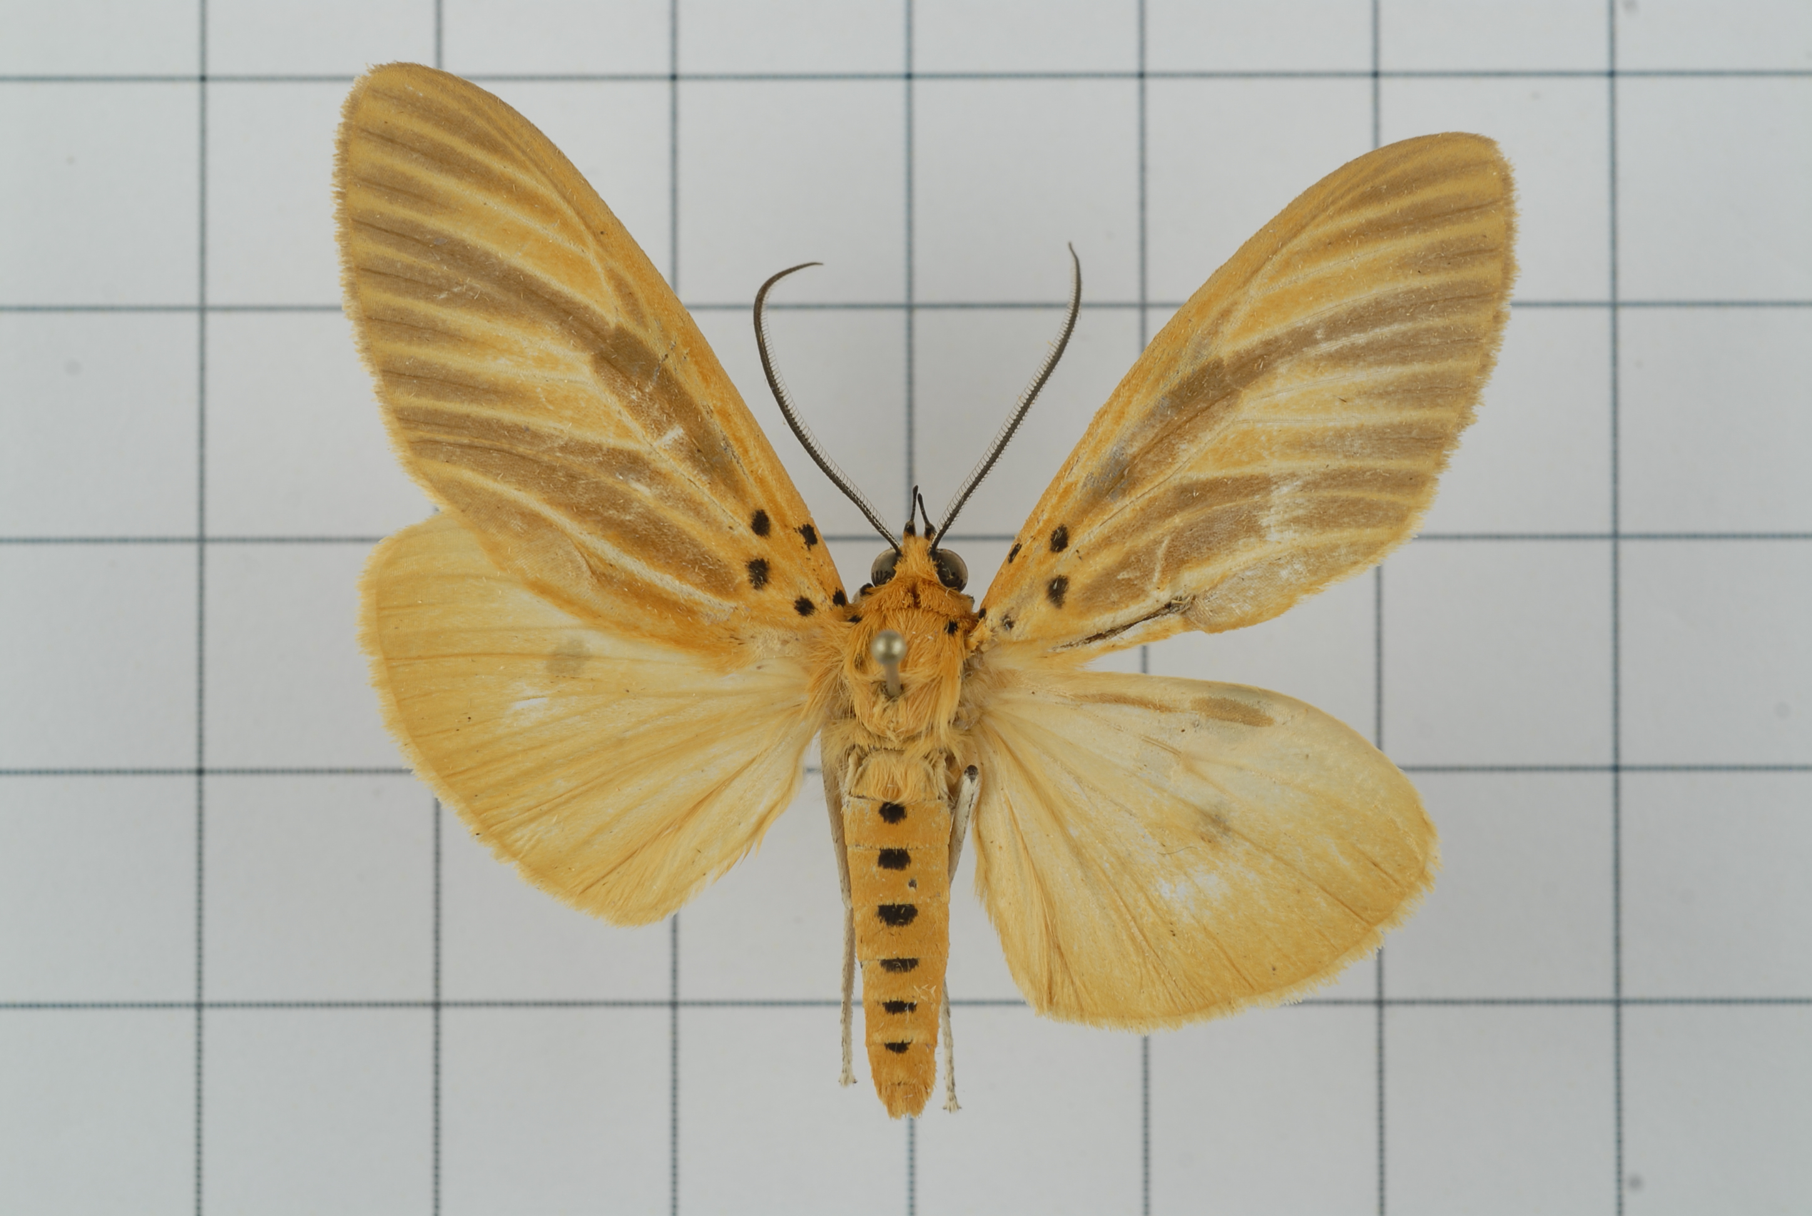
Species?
Asota egens confinis
